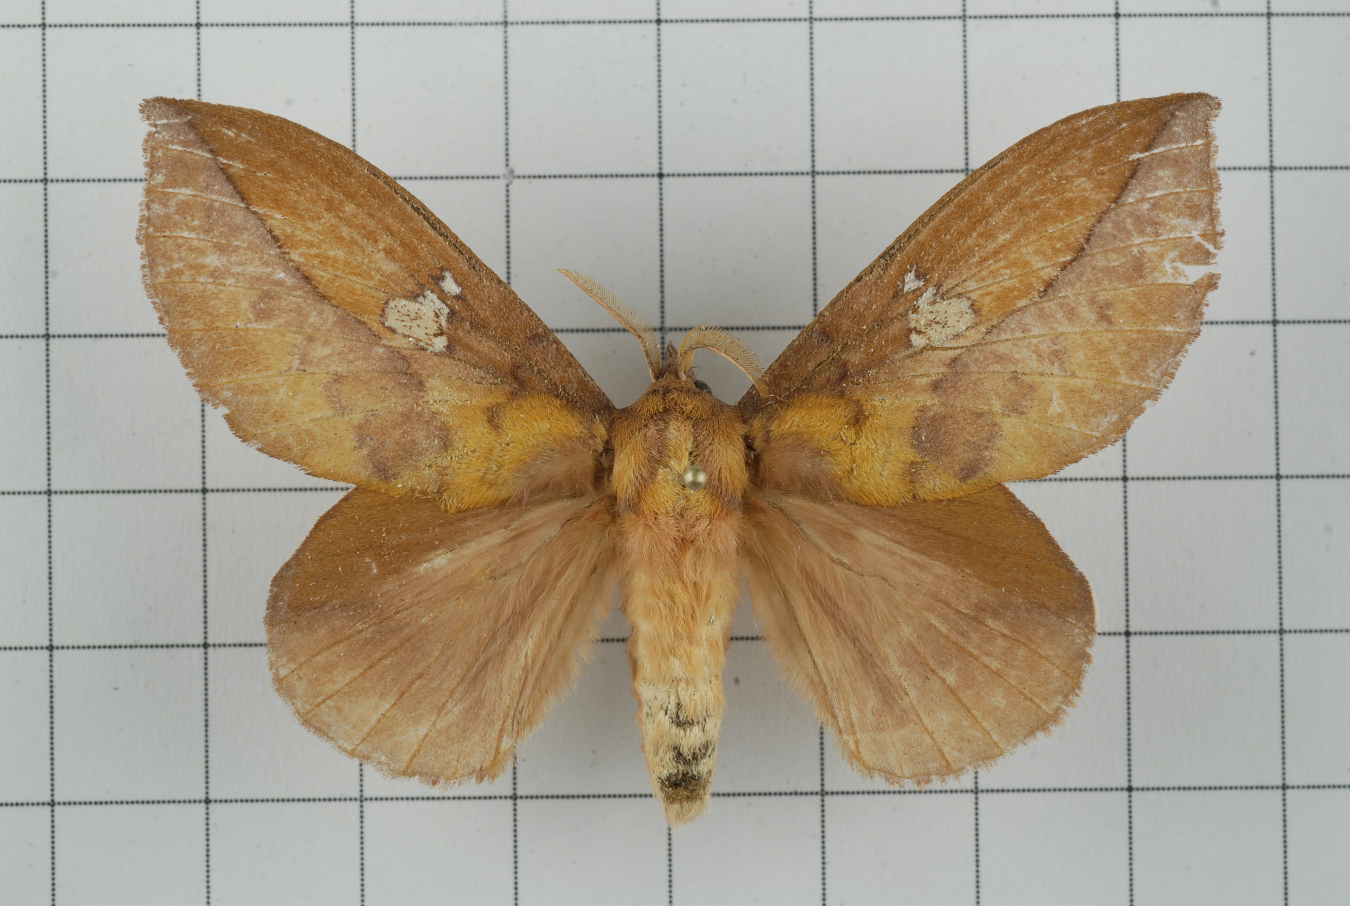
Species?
Euthrix laeta arina
